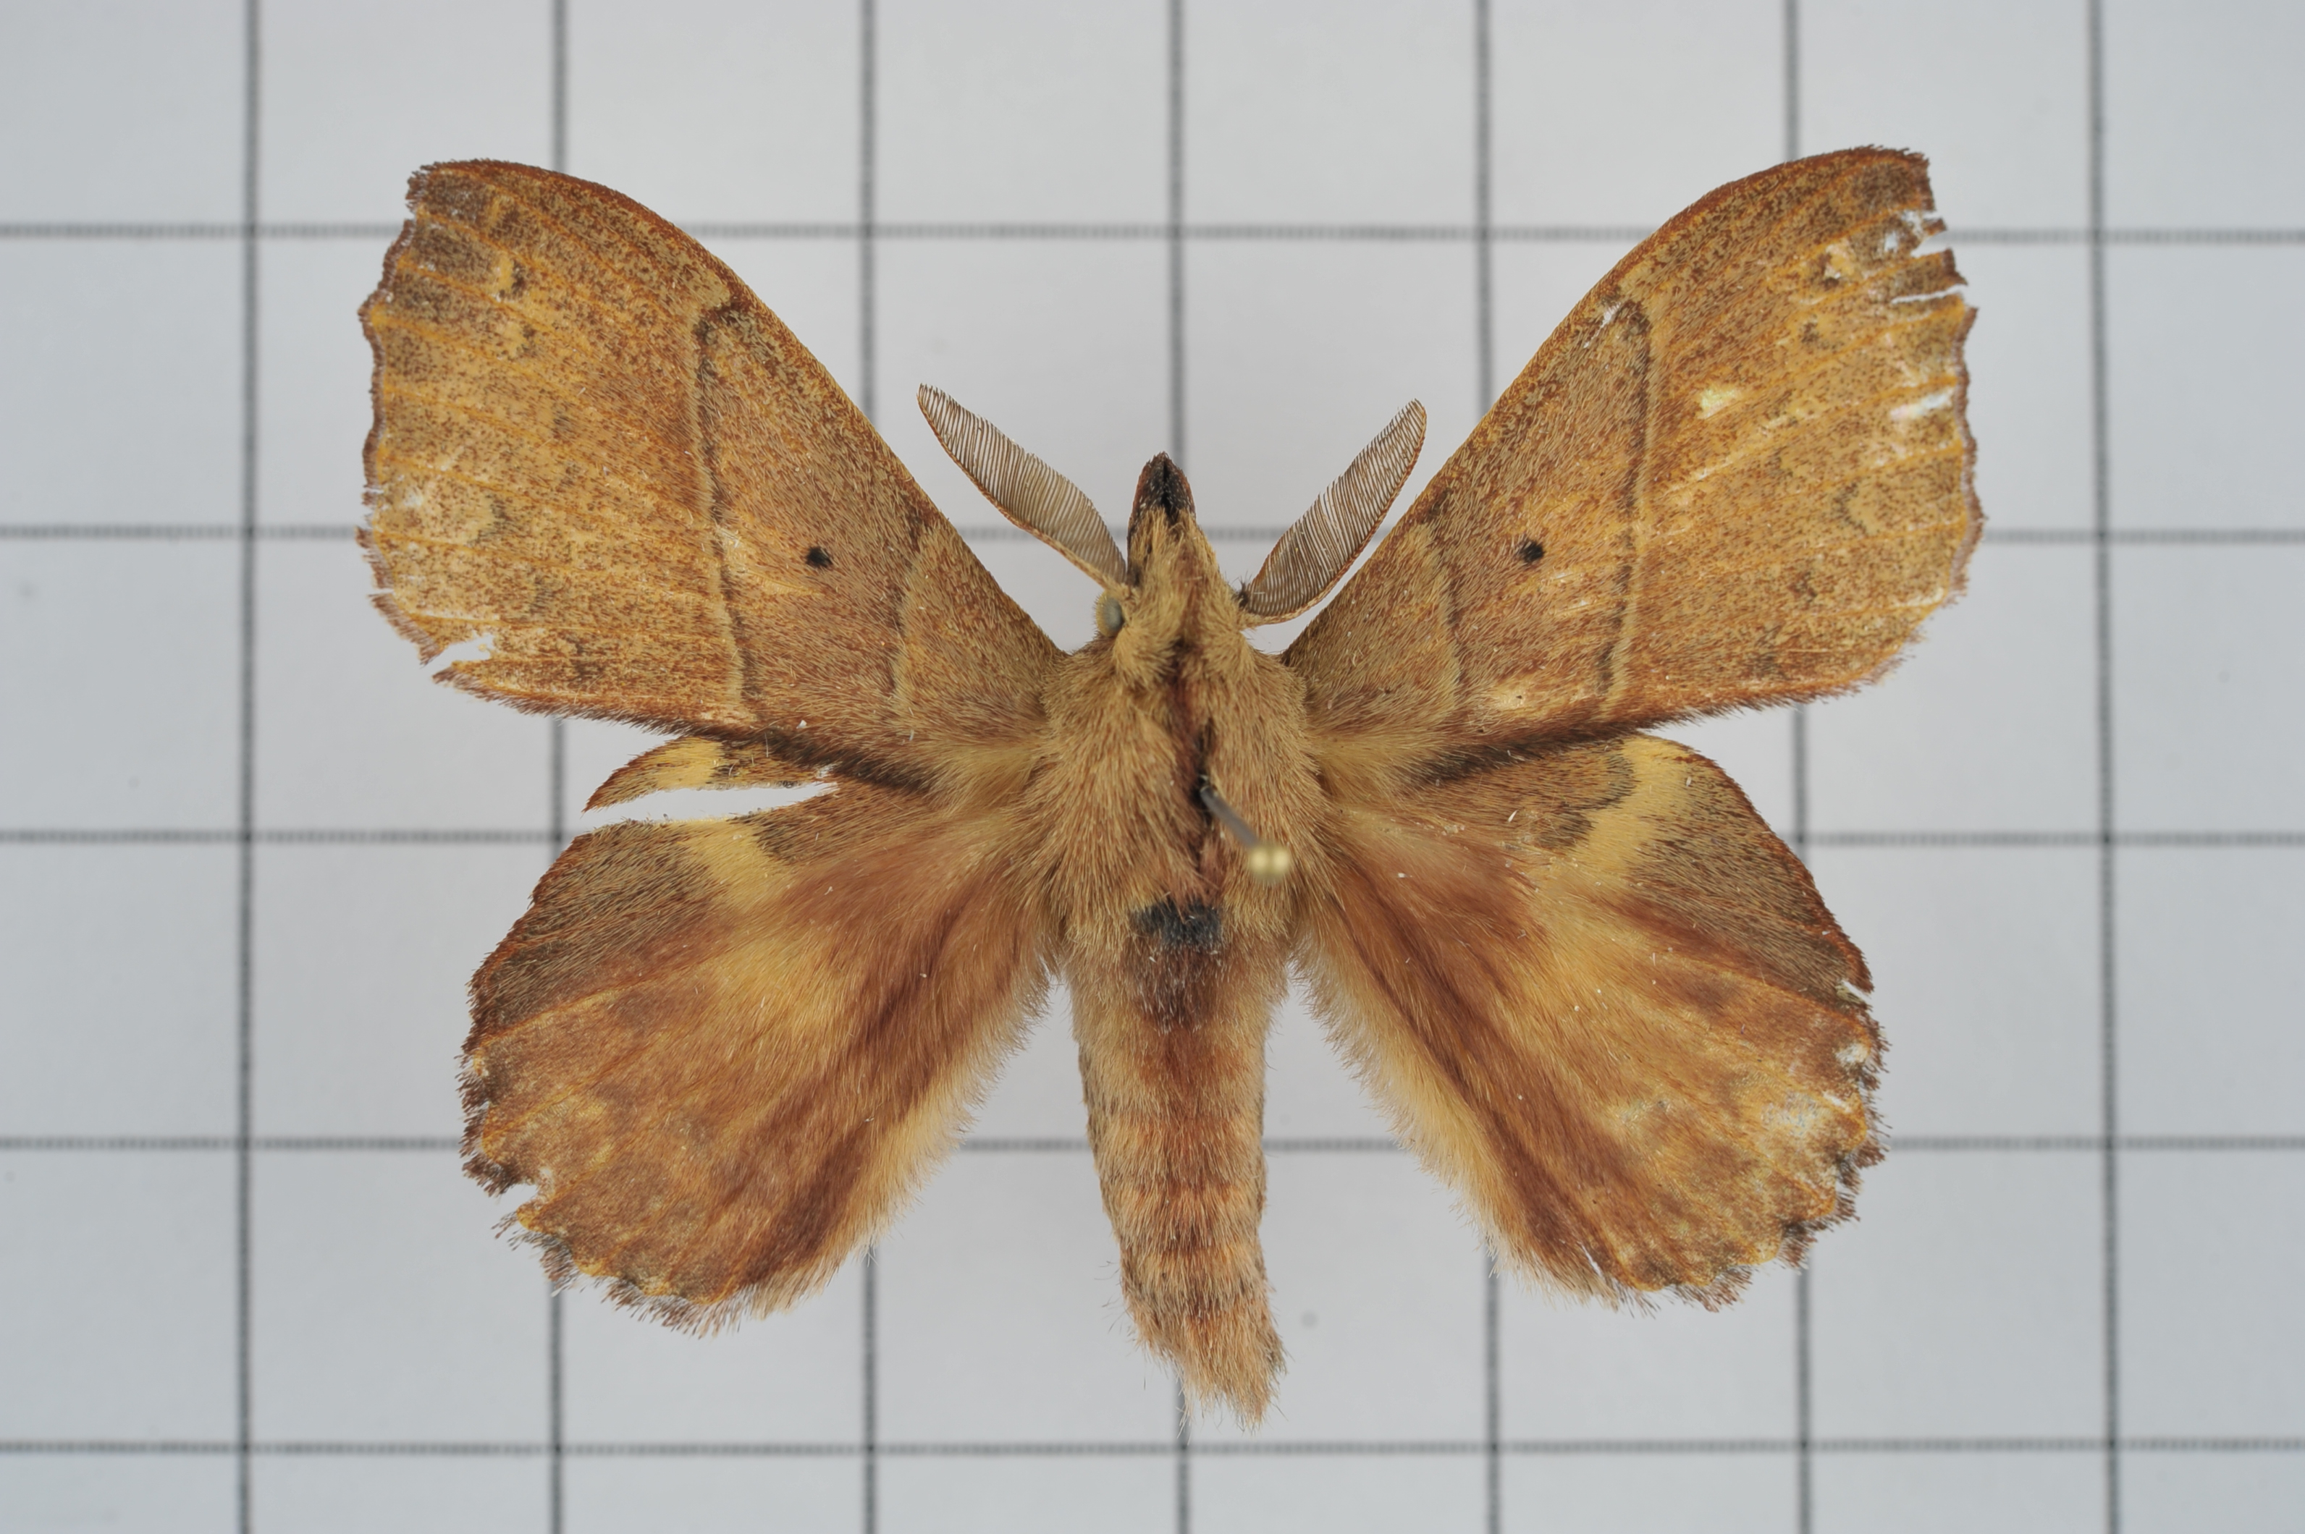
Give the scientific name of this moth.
Radhica flavovittata taiwanensis
